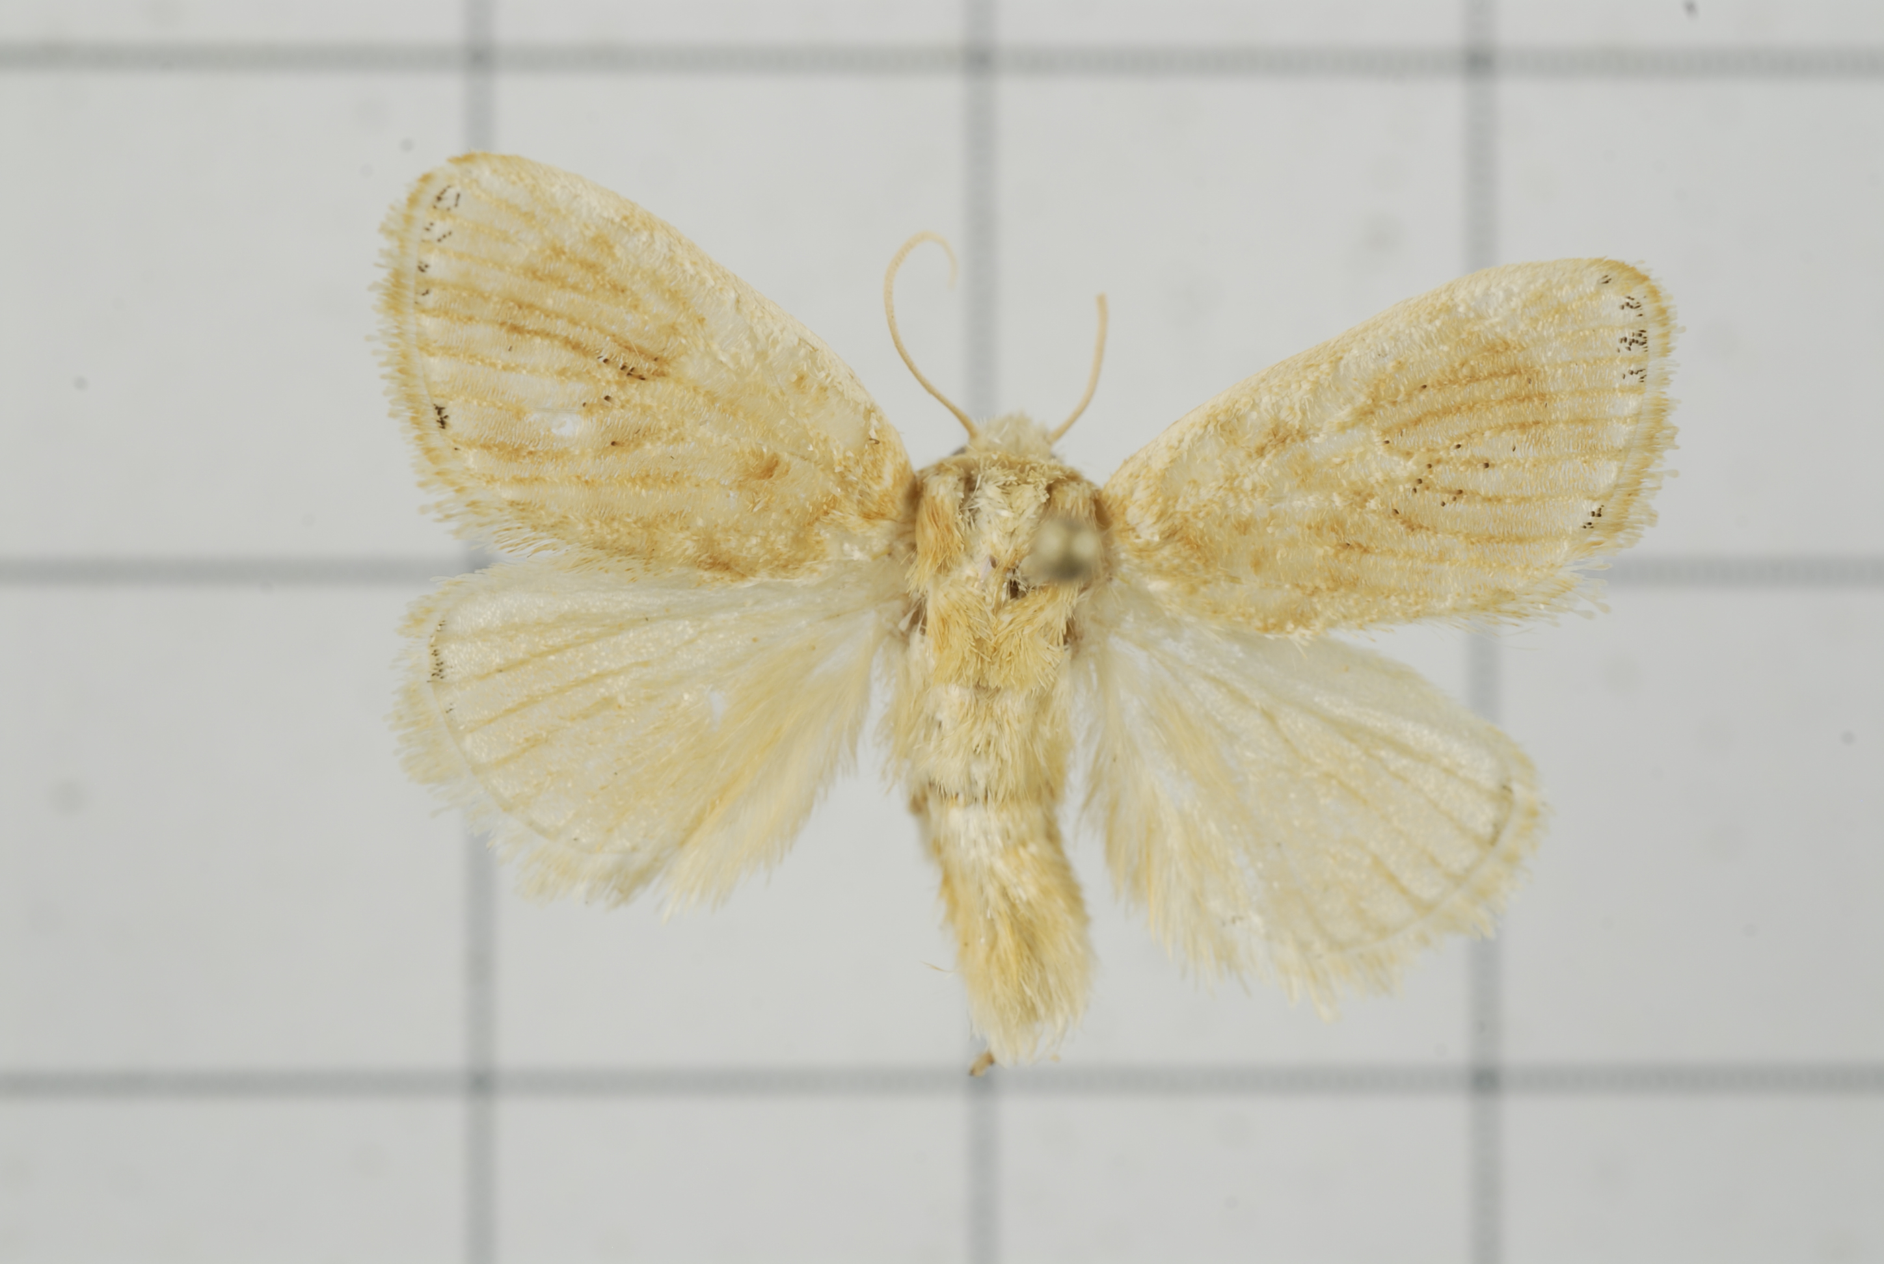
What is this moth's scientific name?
Quasinarosa fulgens
